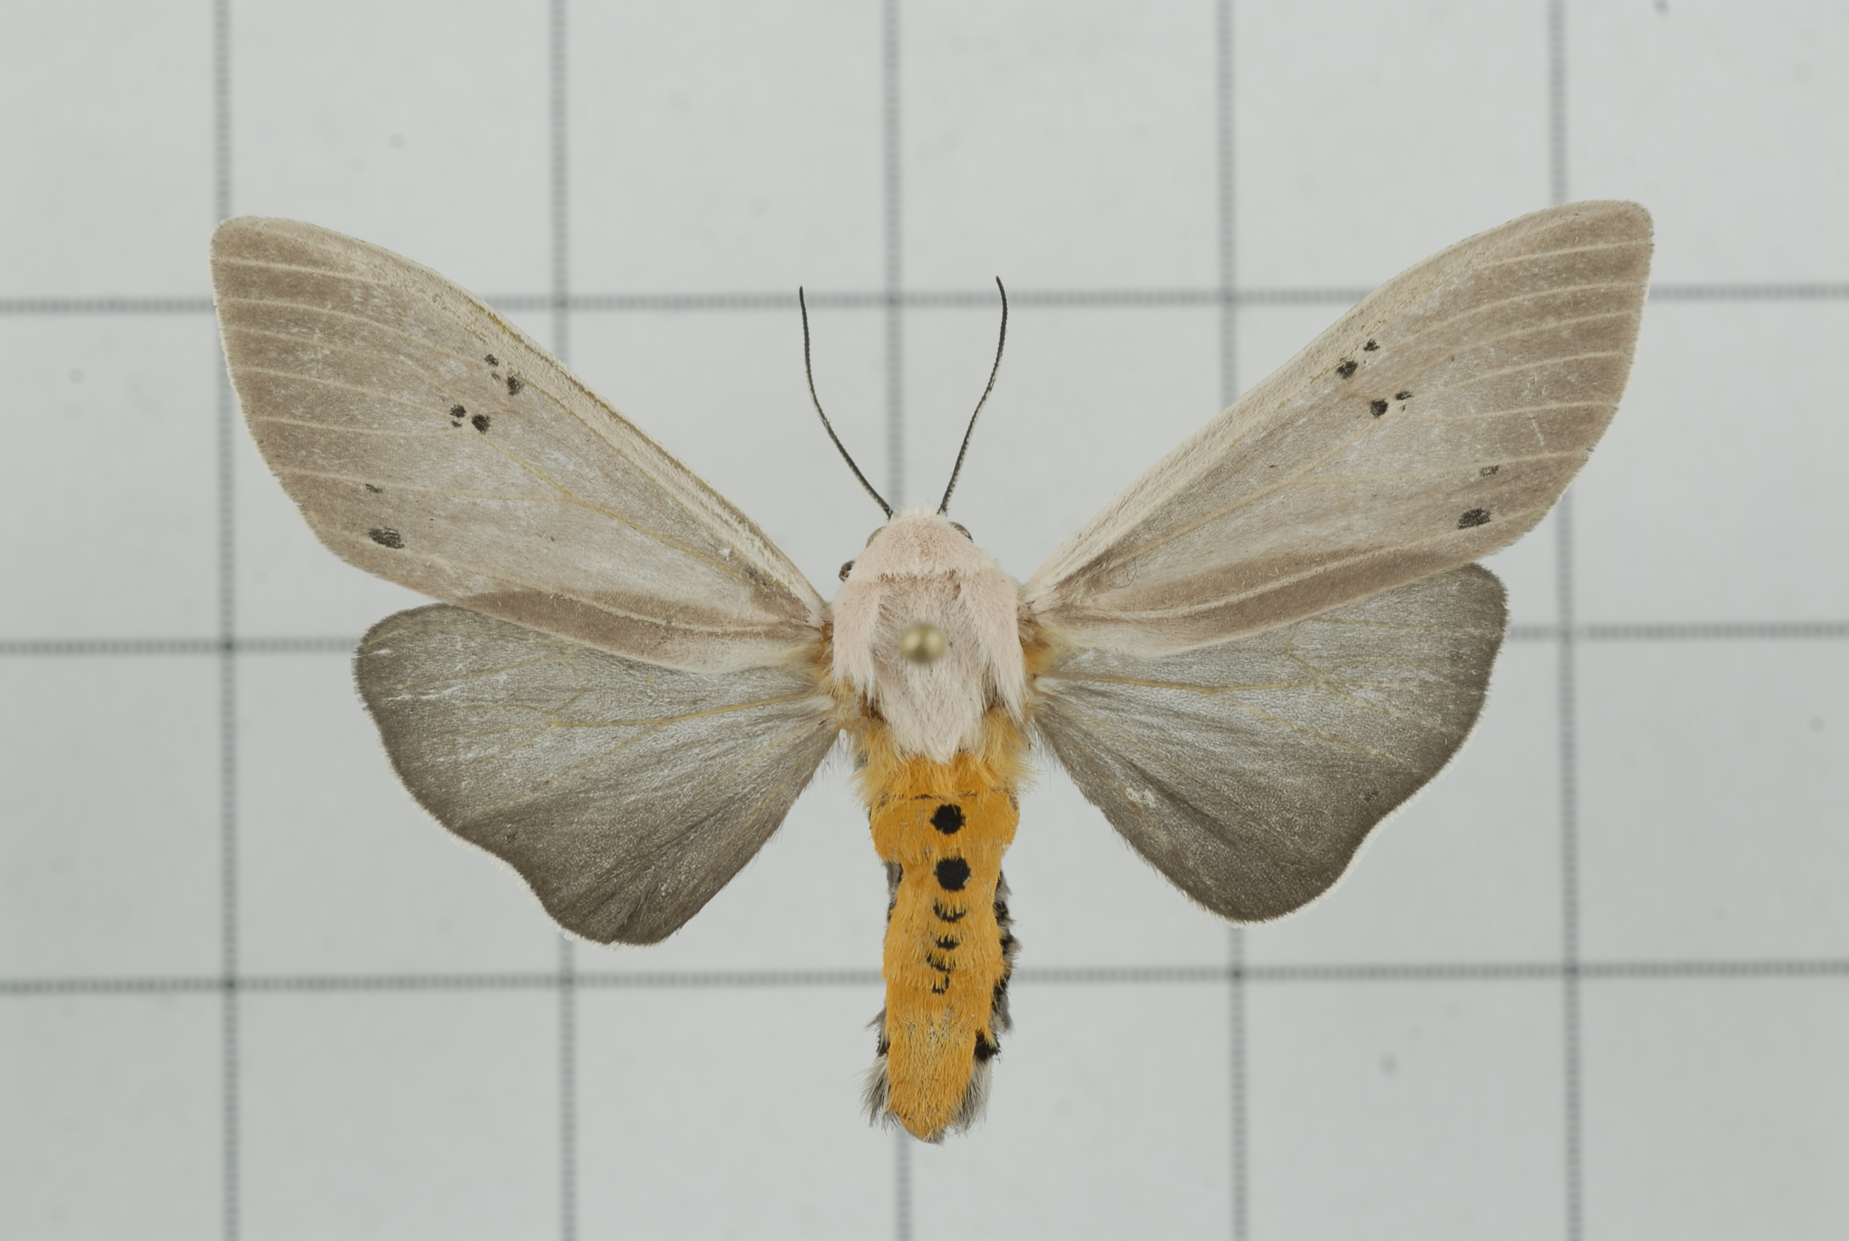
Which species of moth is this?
Creatonotos transiens koni
